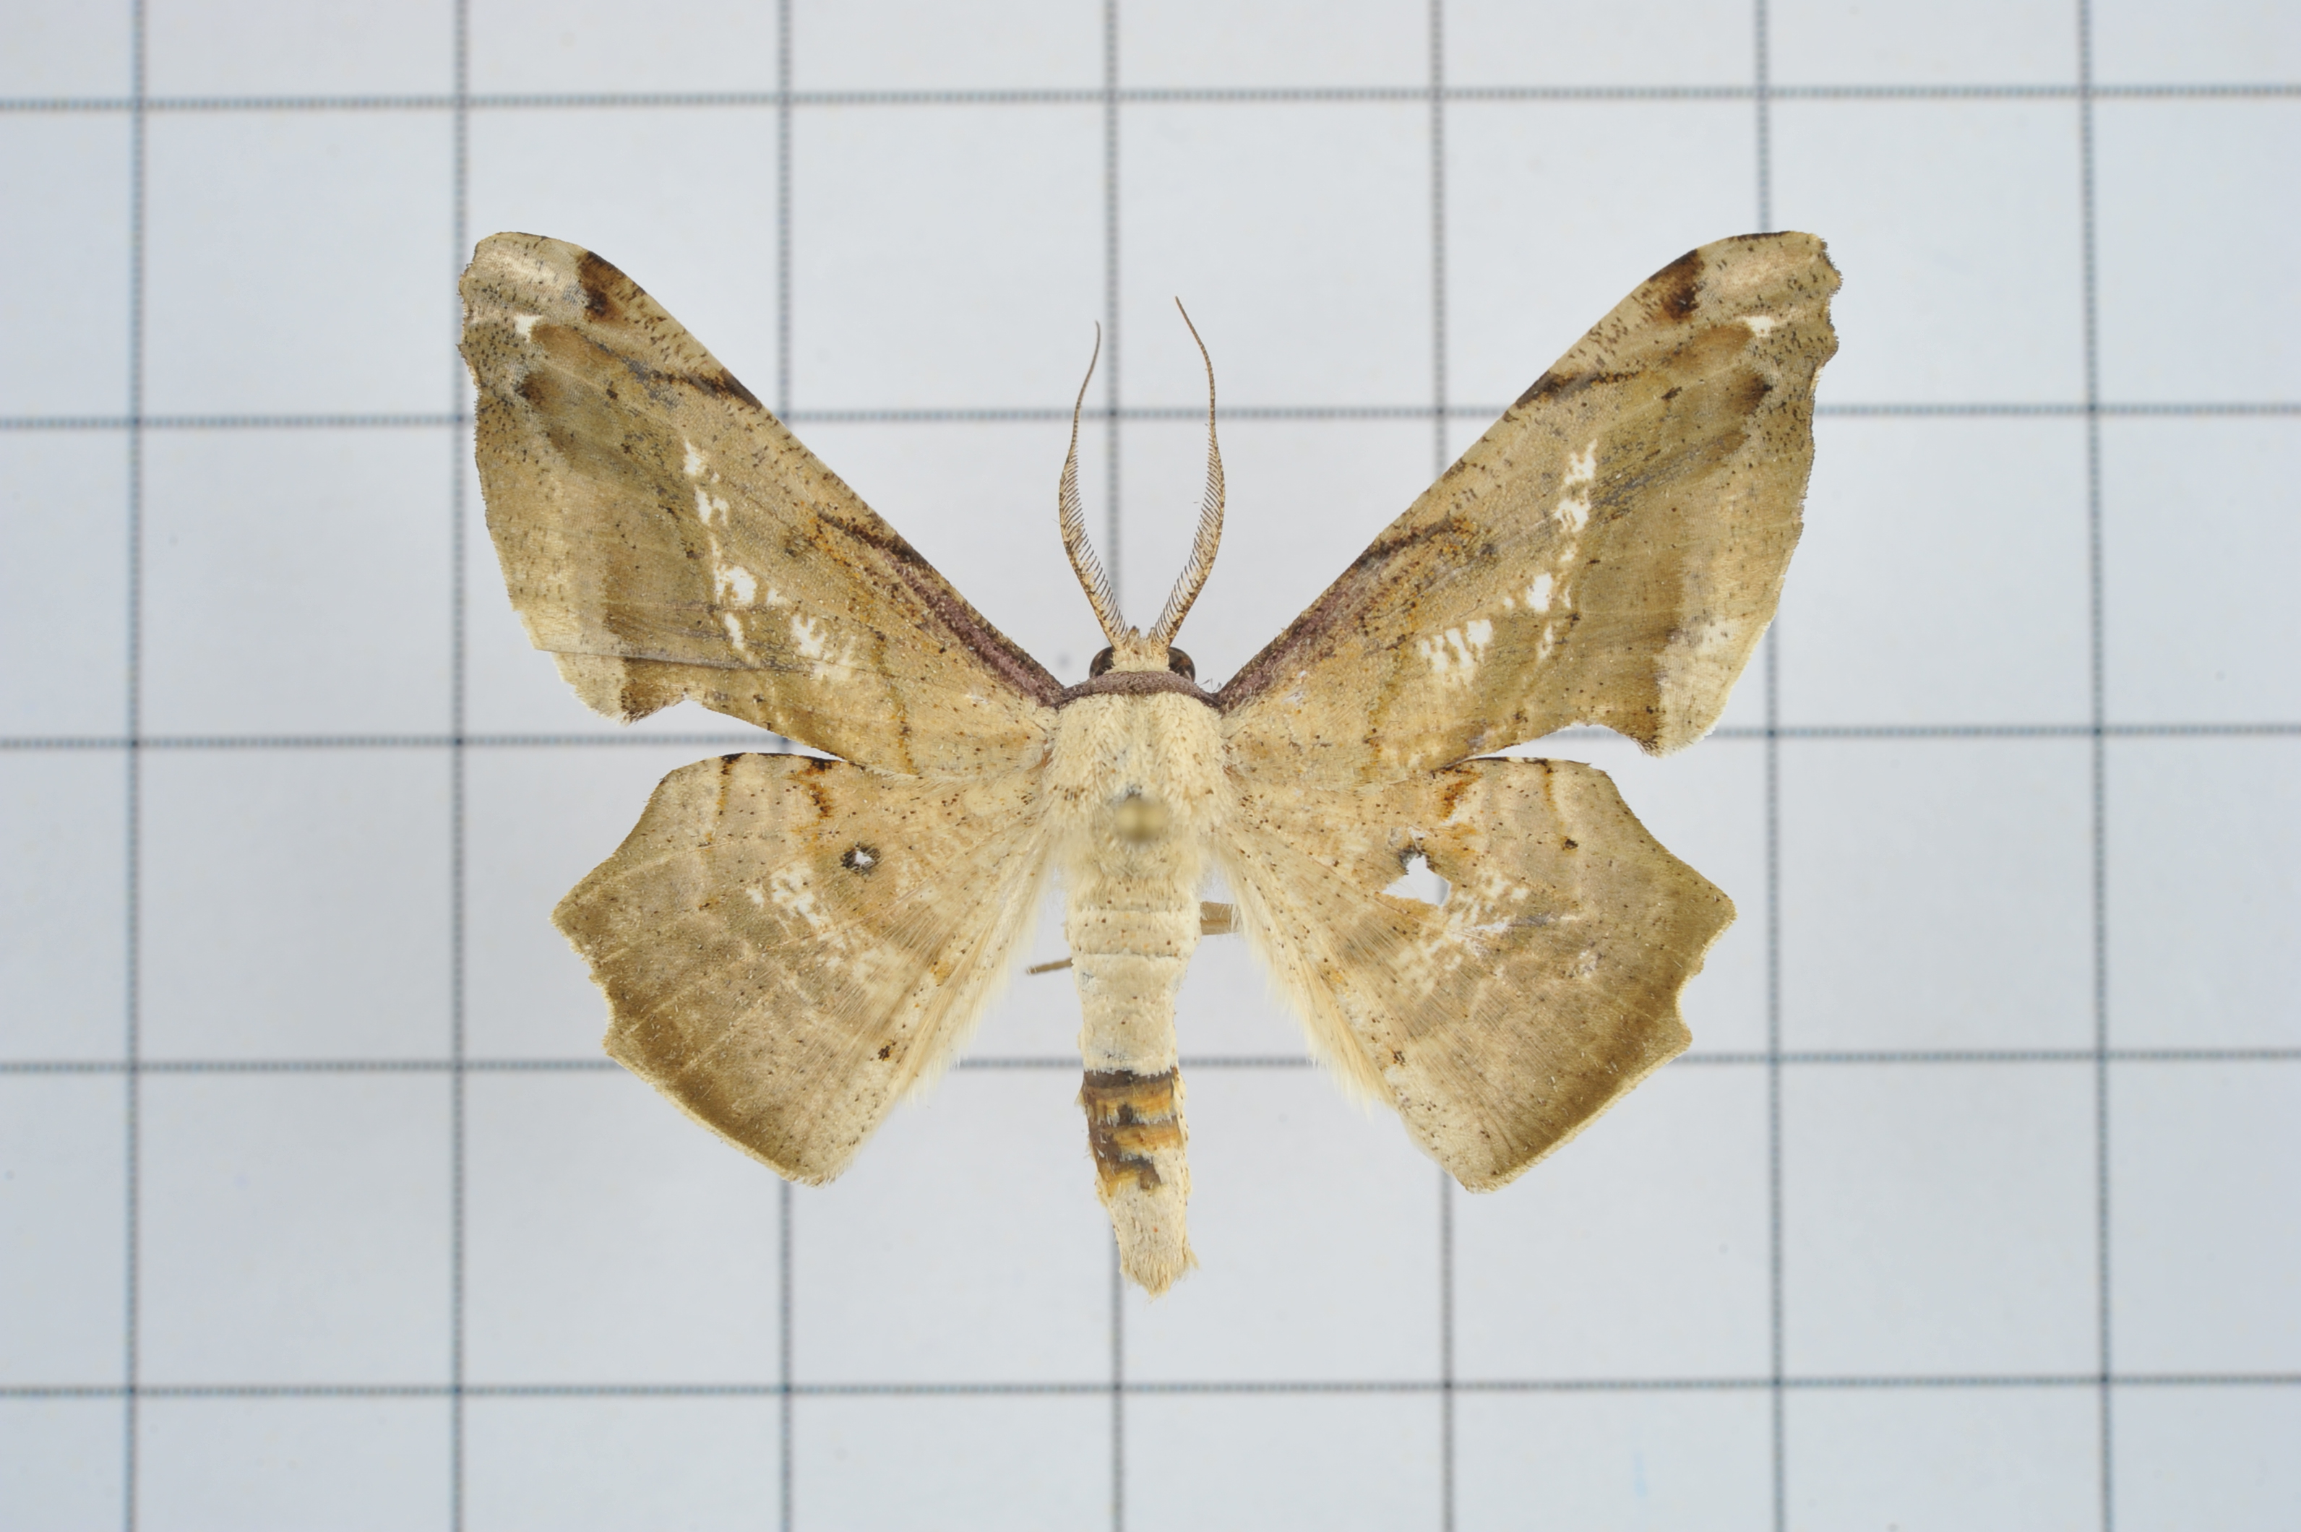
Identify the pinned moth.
Gonodontis pallida
